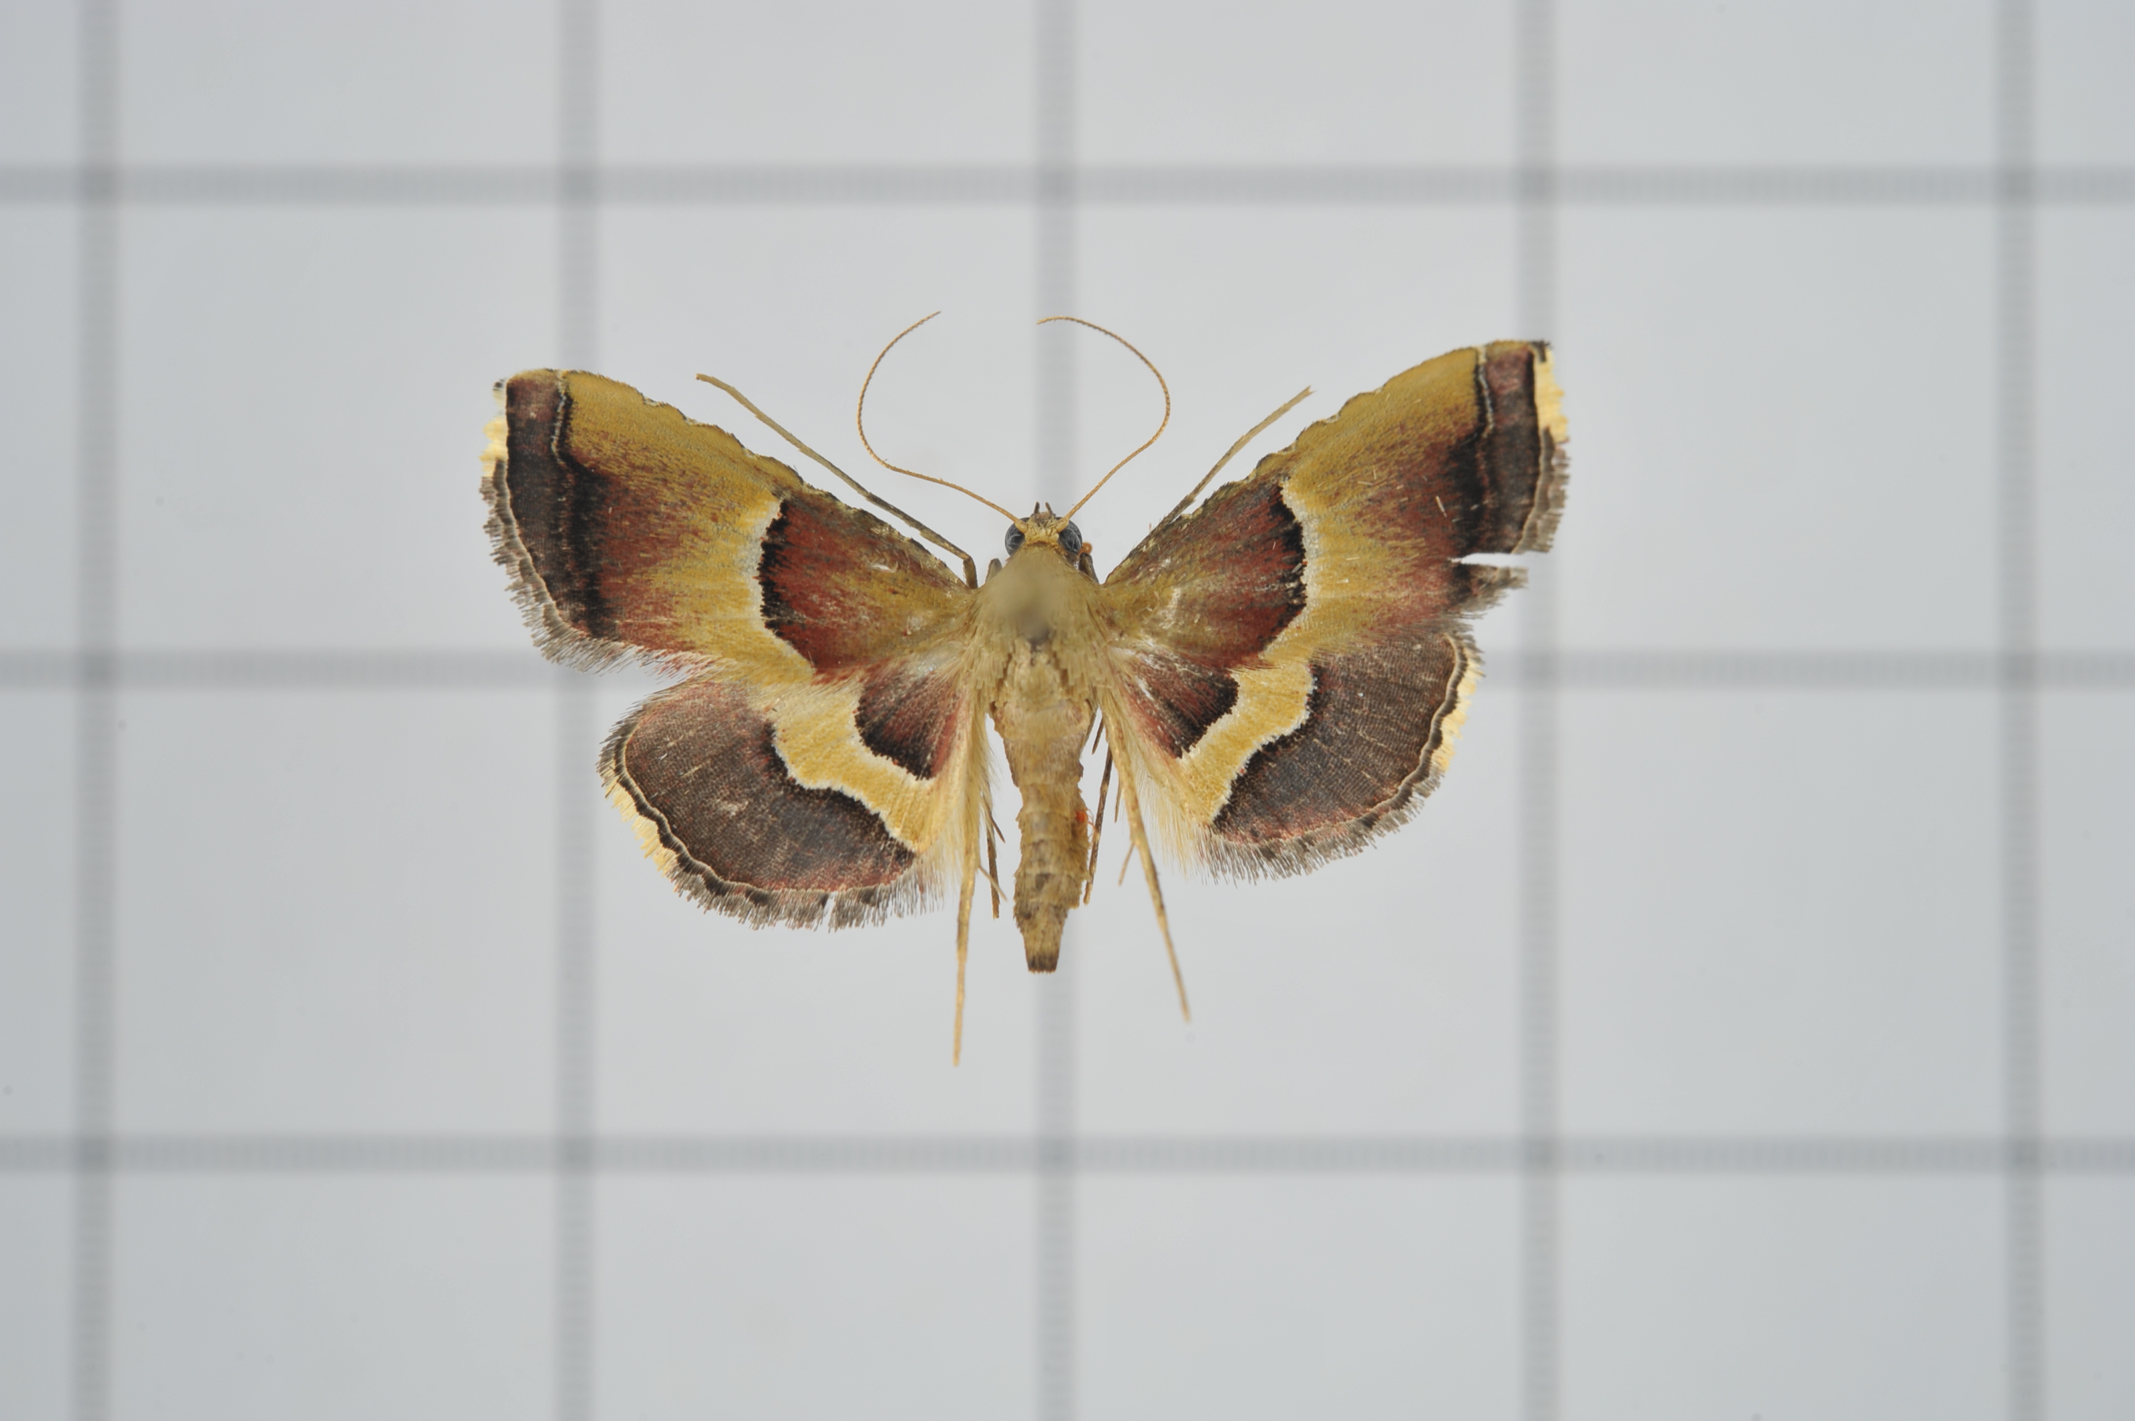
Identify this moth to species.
Endotricha luteogrisalis
